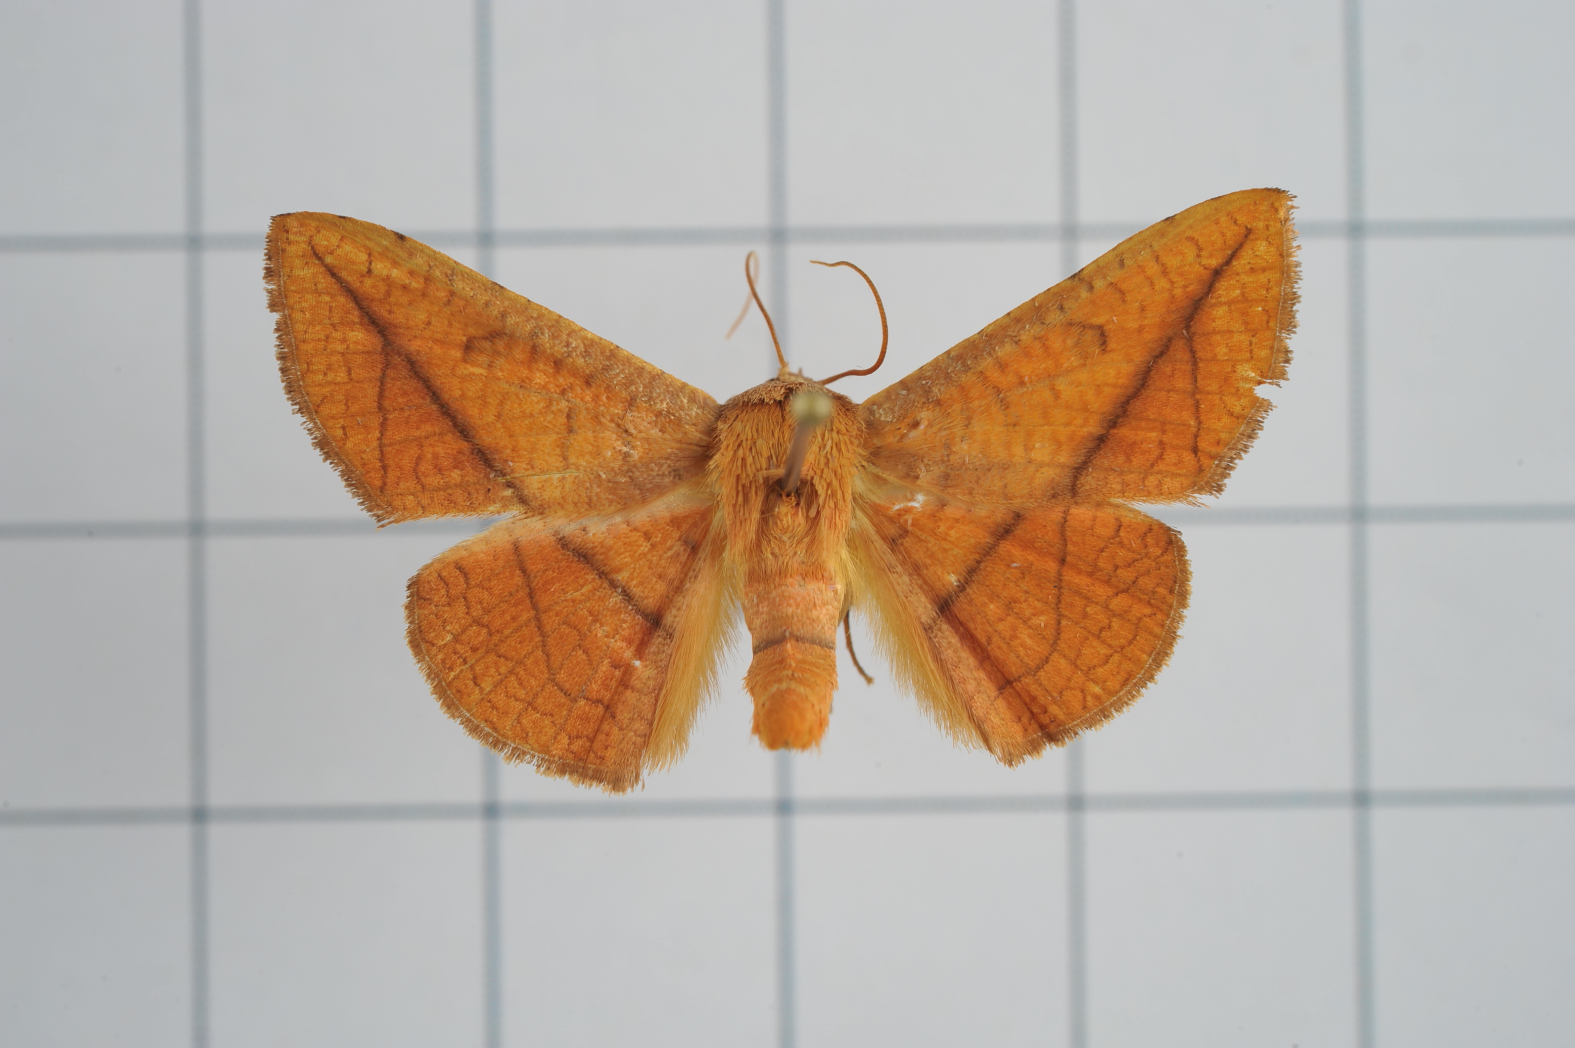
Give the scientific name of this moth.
Sonagara strigipennis
